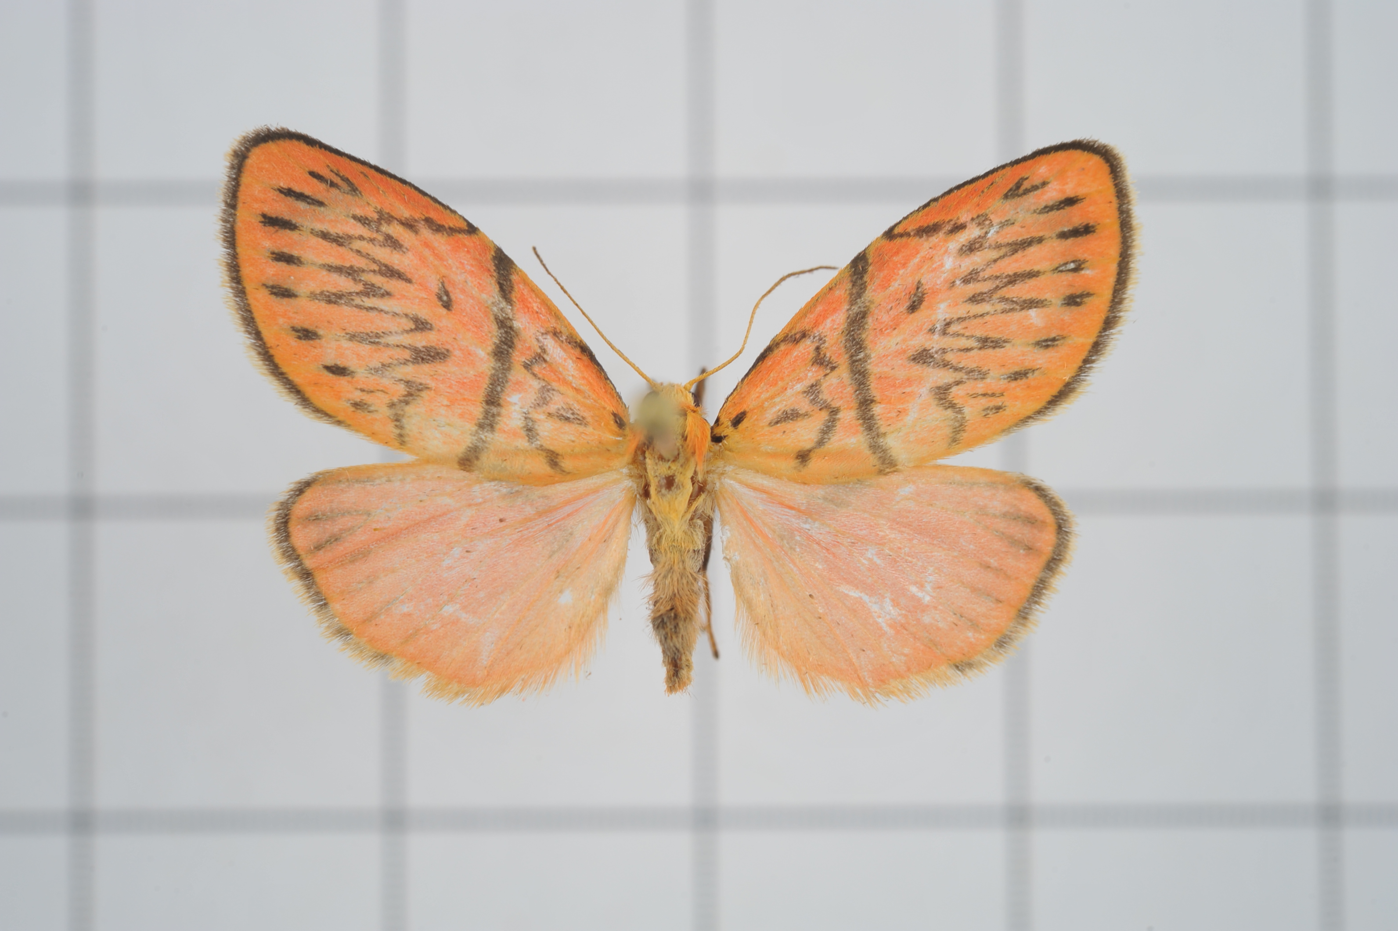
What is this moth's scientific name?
Sesapa honbaensis
